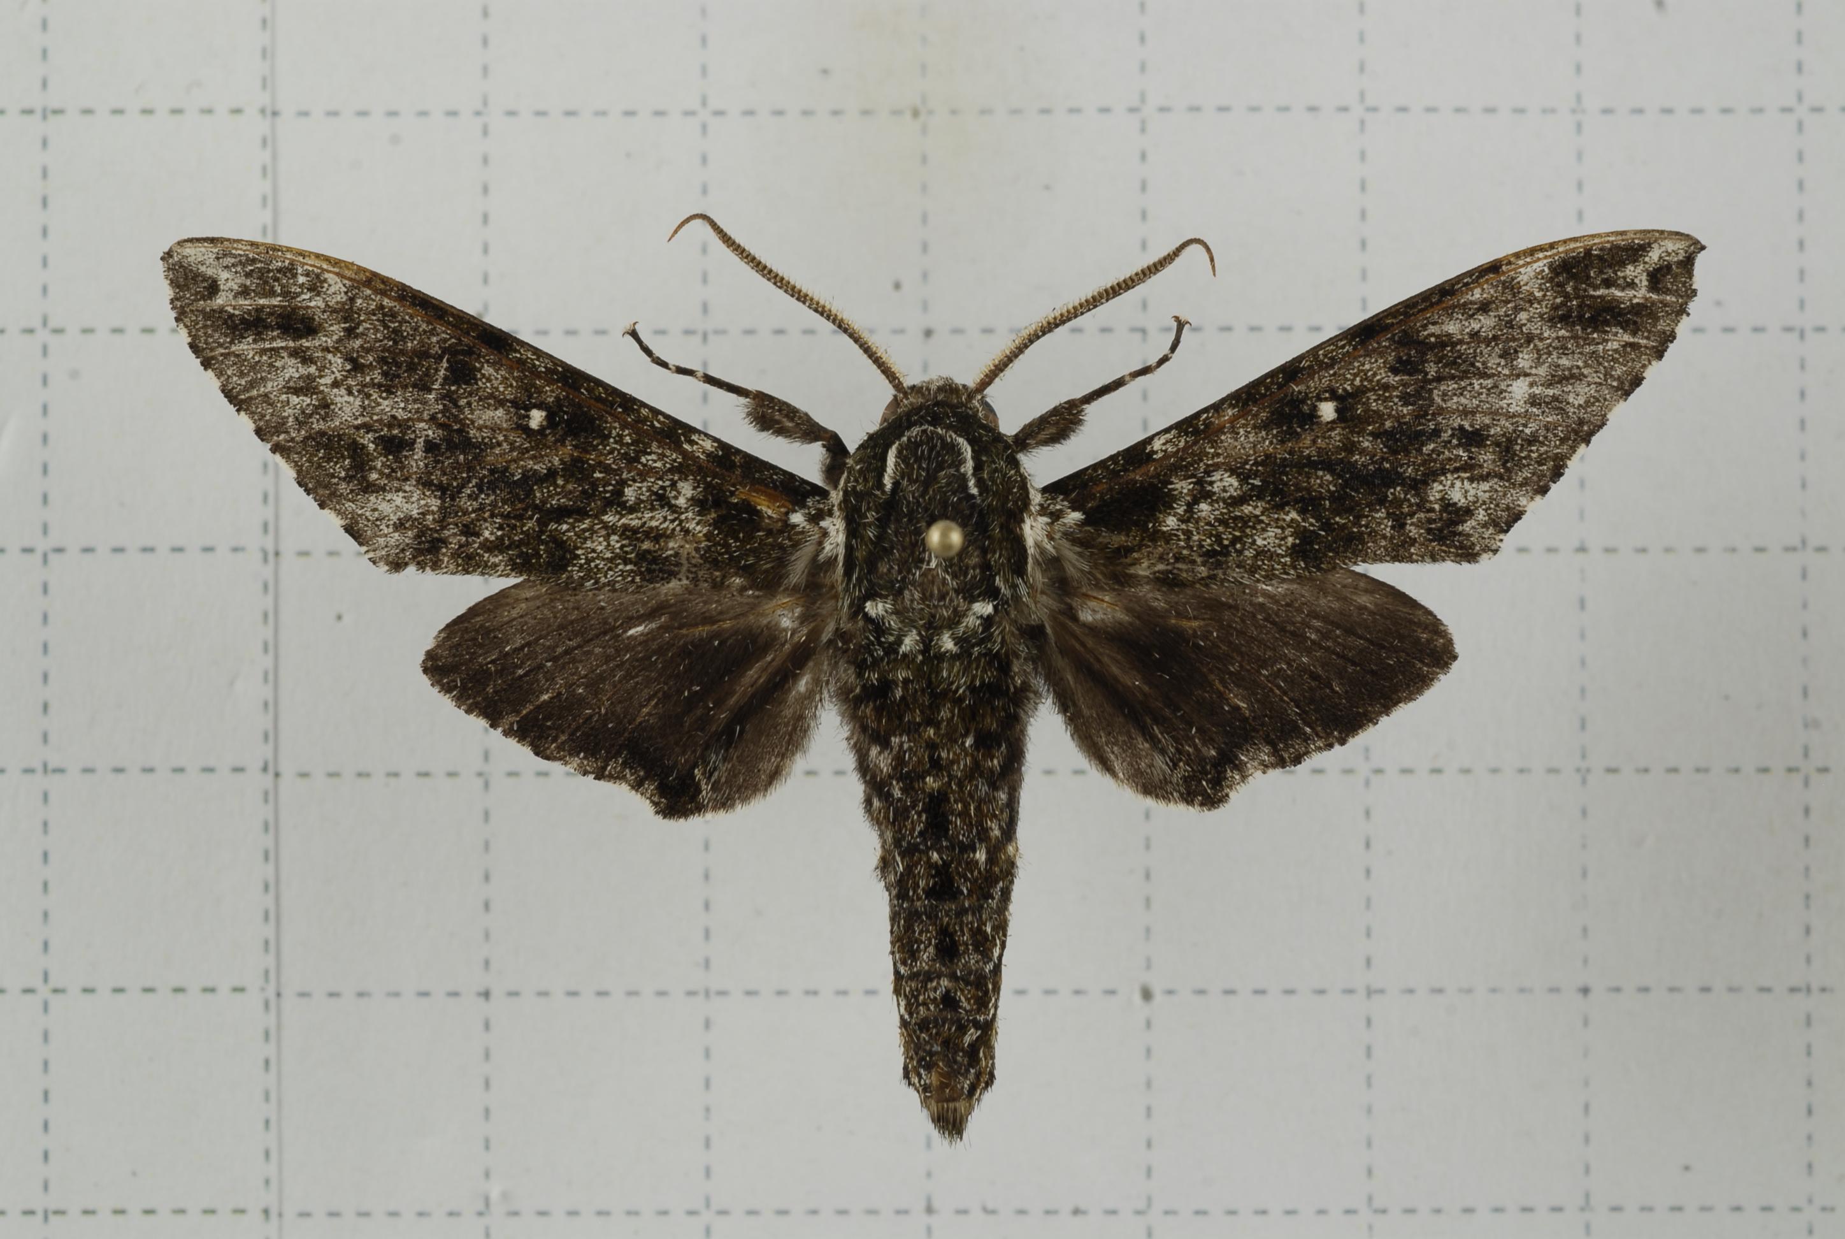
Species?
Dolbina formosana
